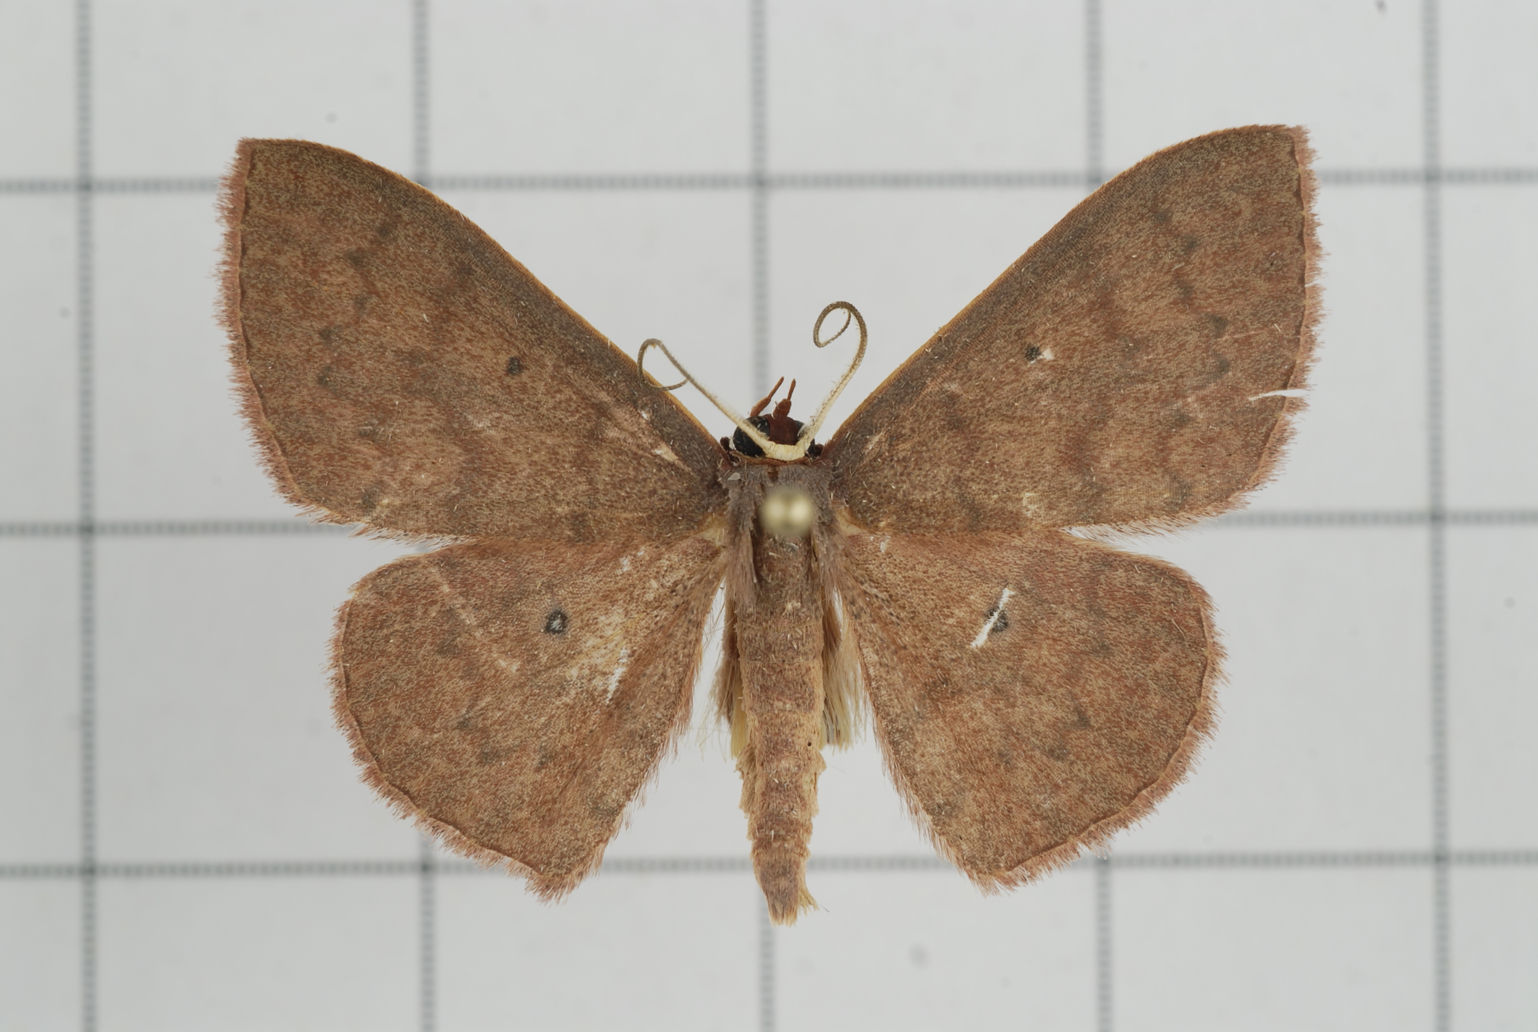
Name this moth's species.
Organopoda carnearia carnearia
